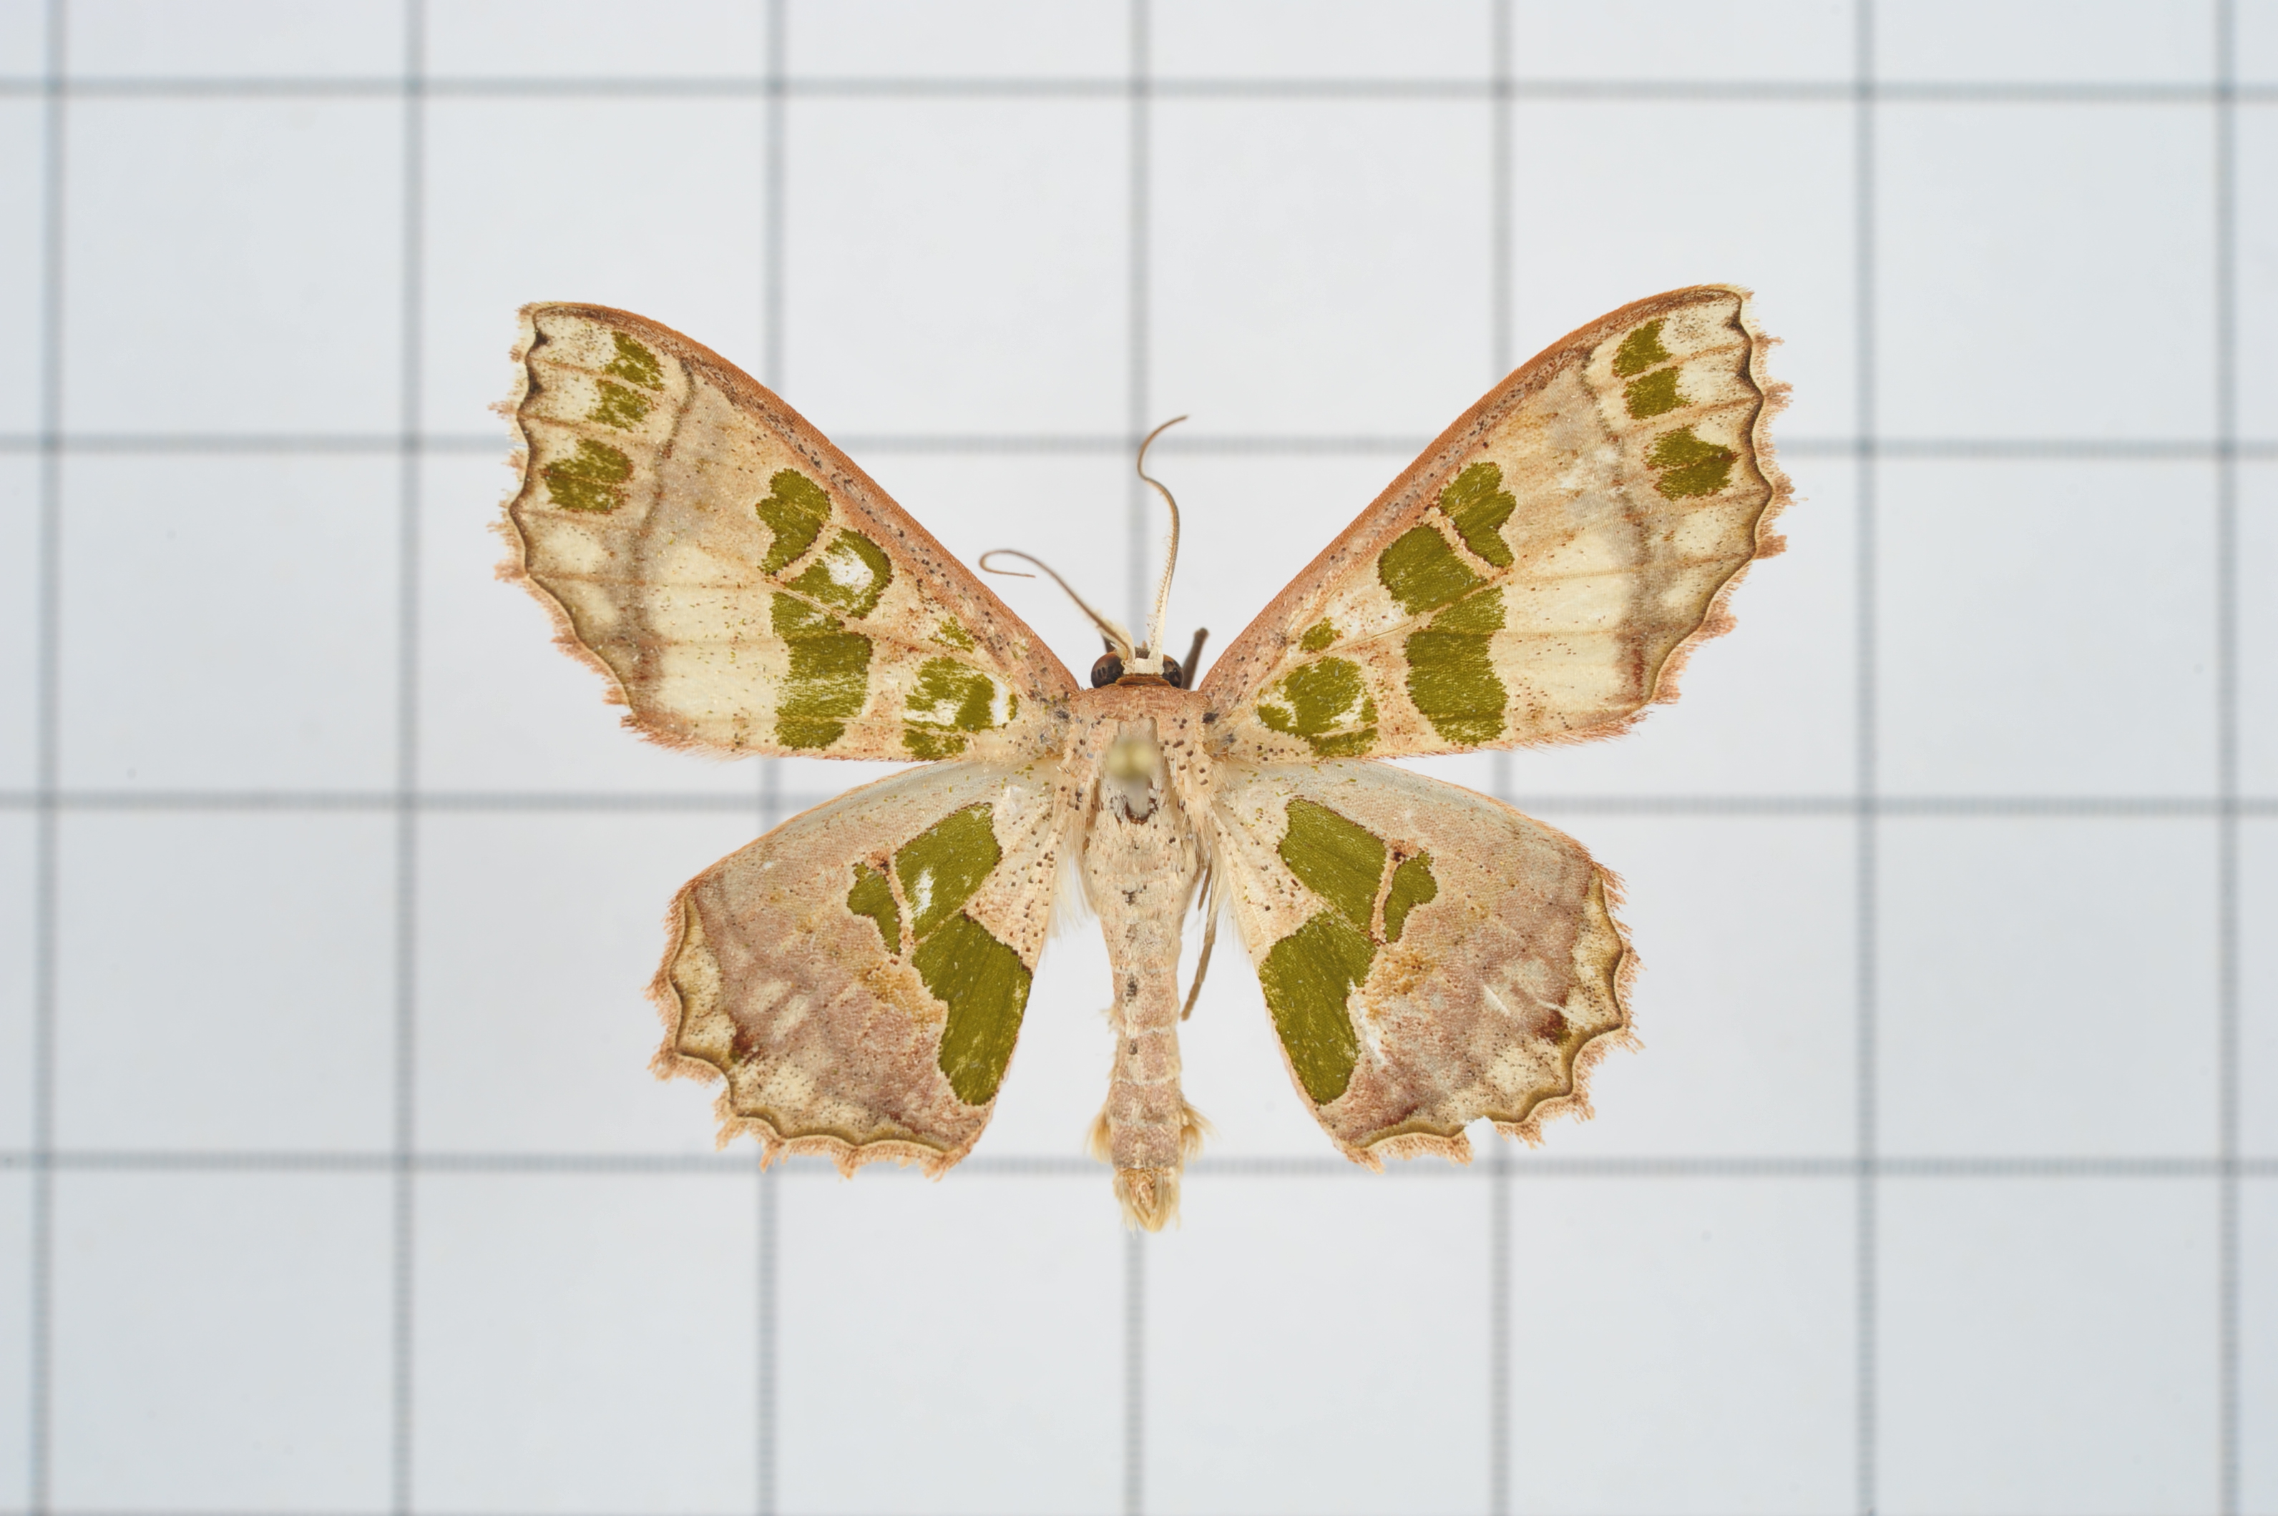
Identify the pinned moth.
Antitrygodes divisaria perturbata
